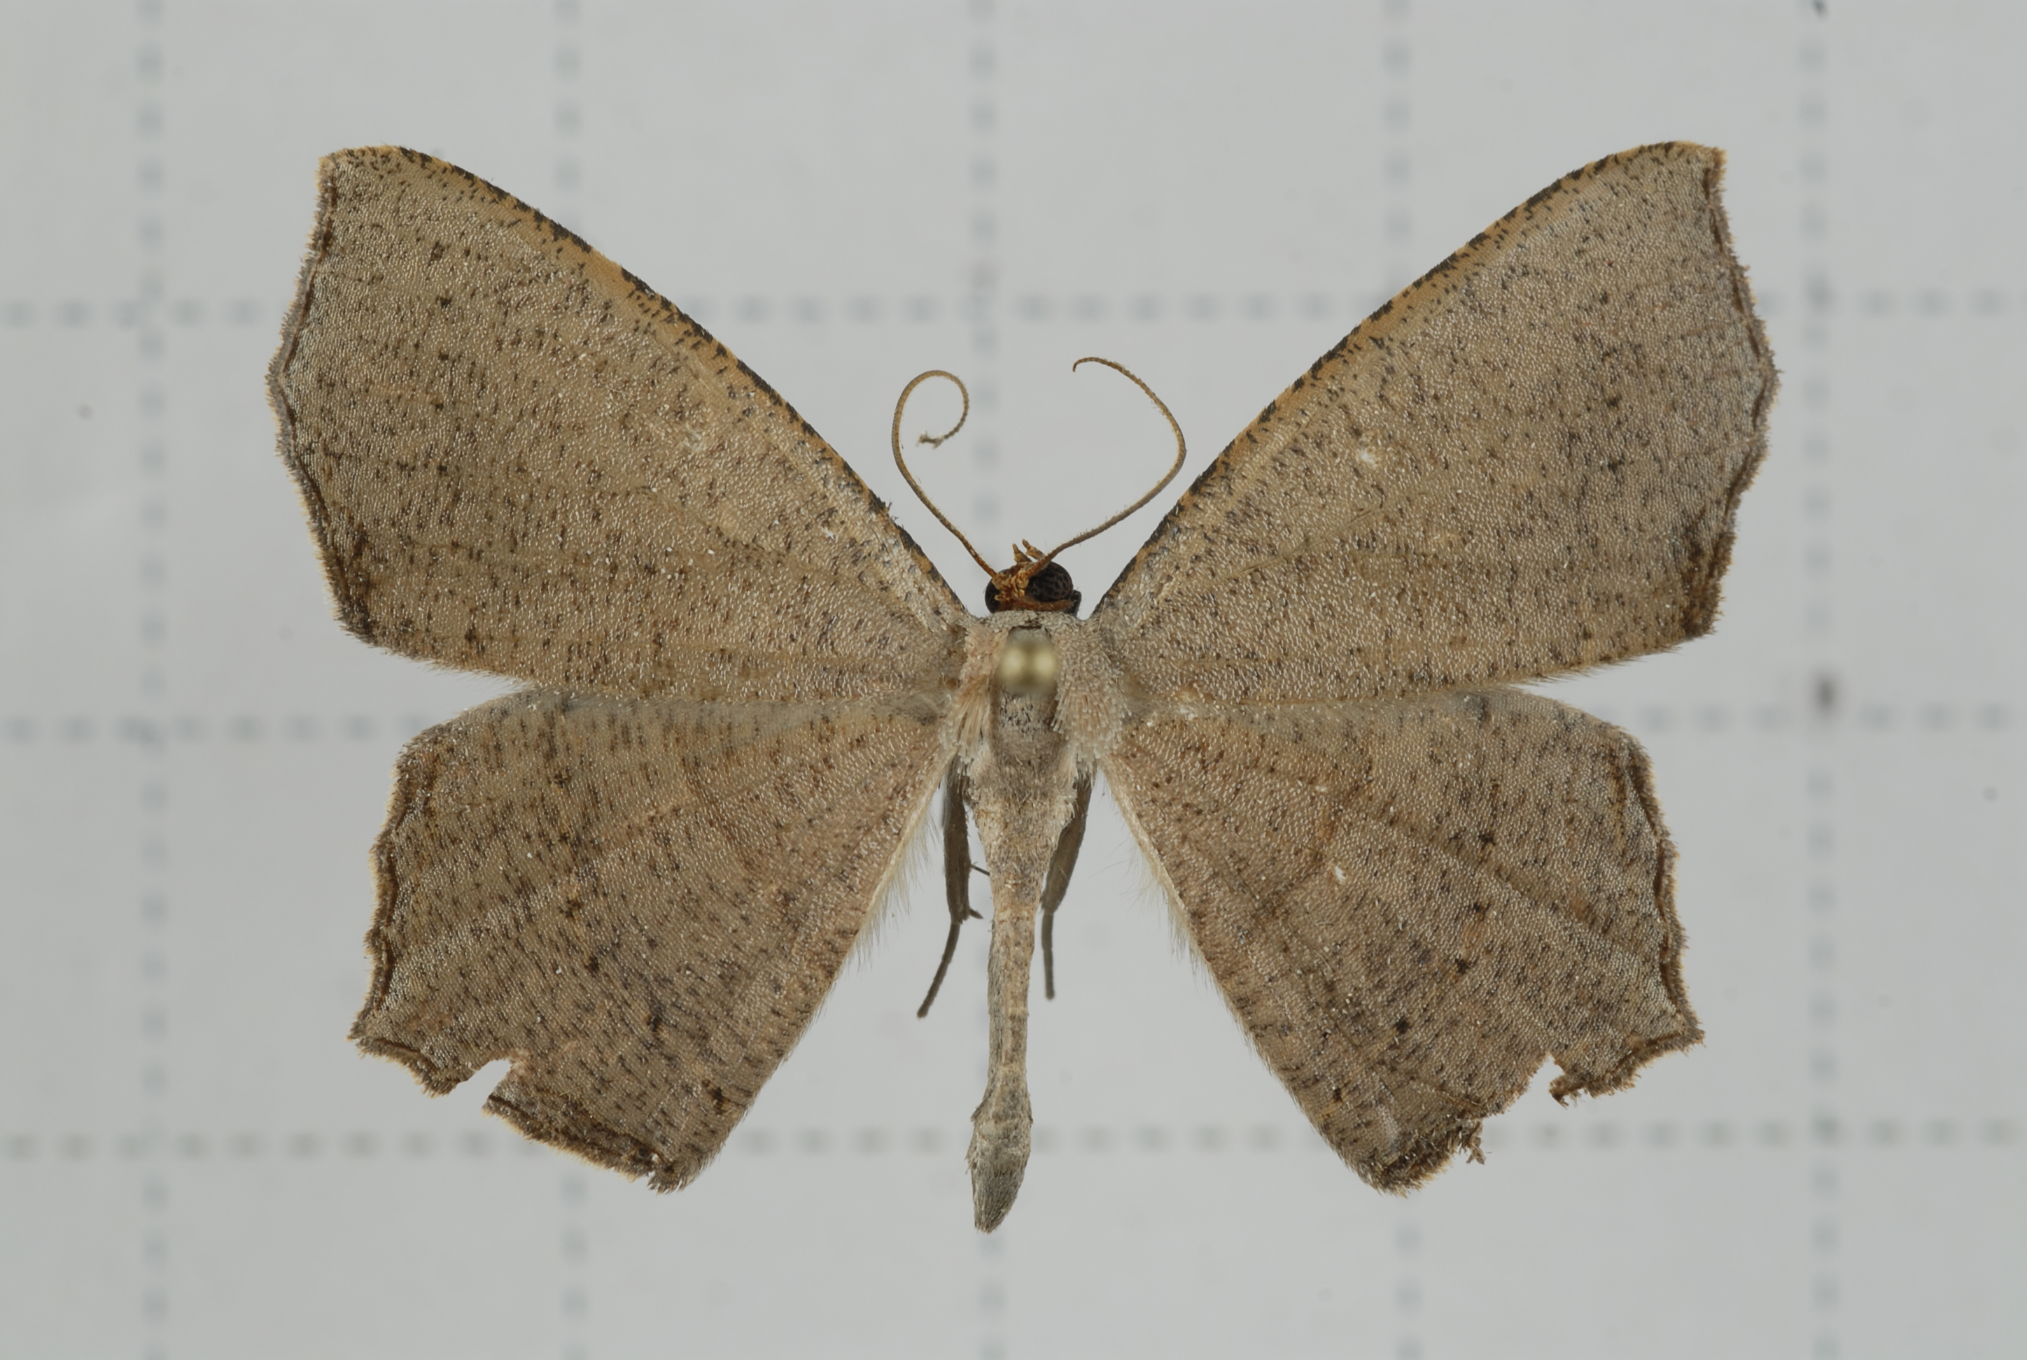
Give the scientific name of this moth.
Danala lilacina
